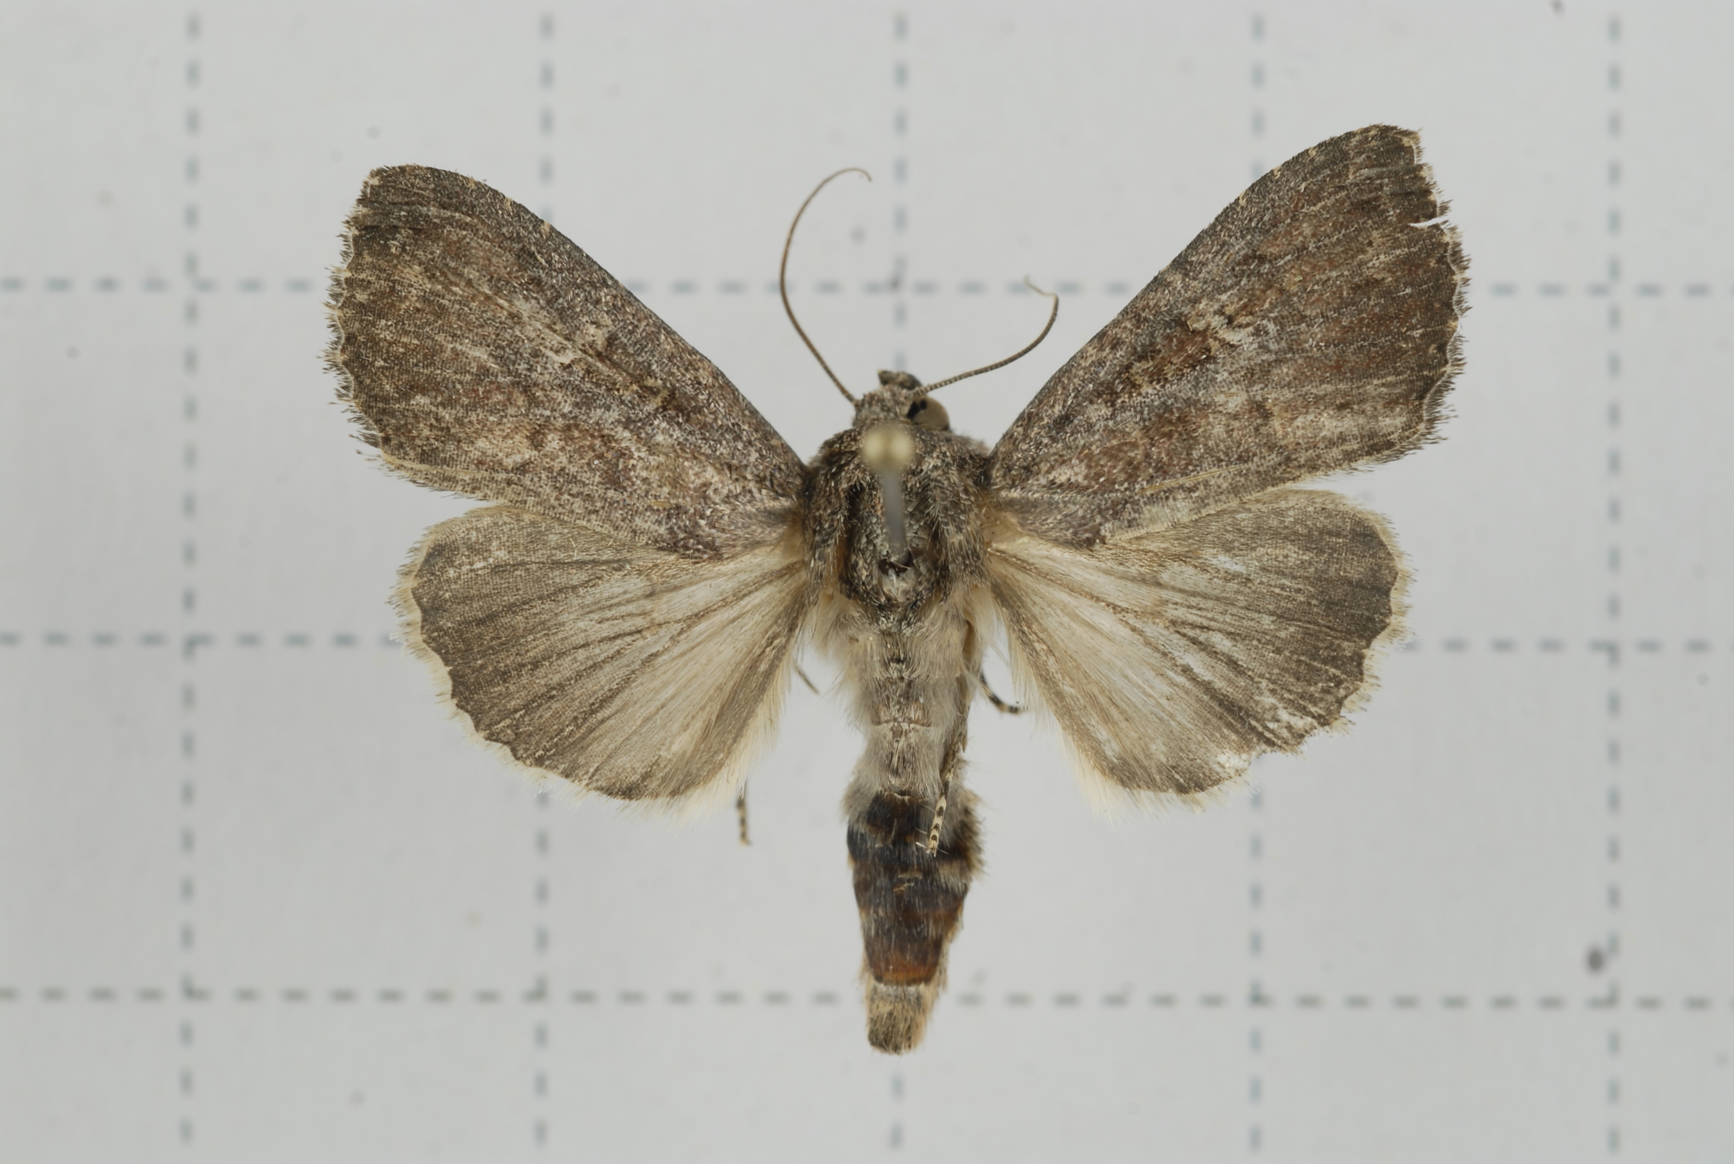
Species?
Condica illecta
